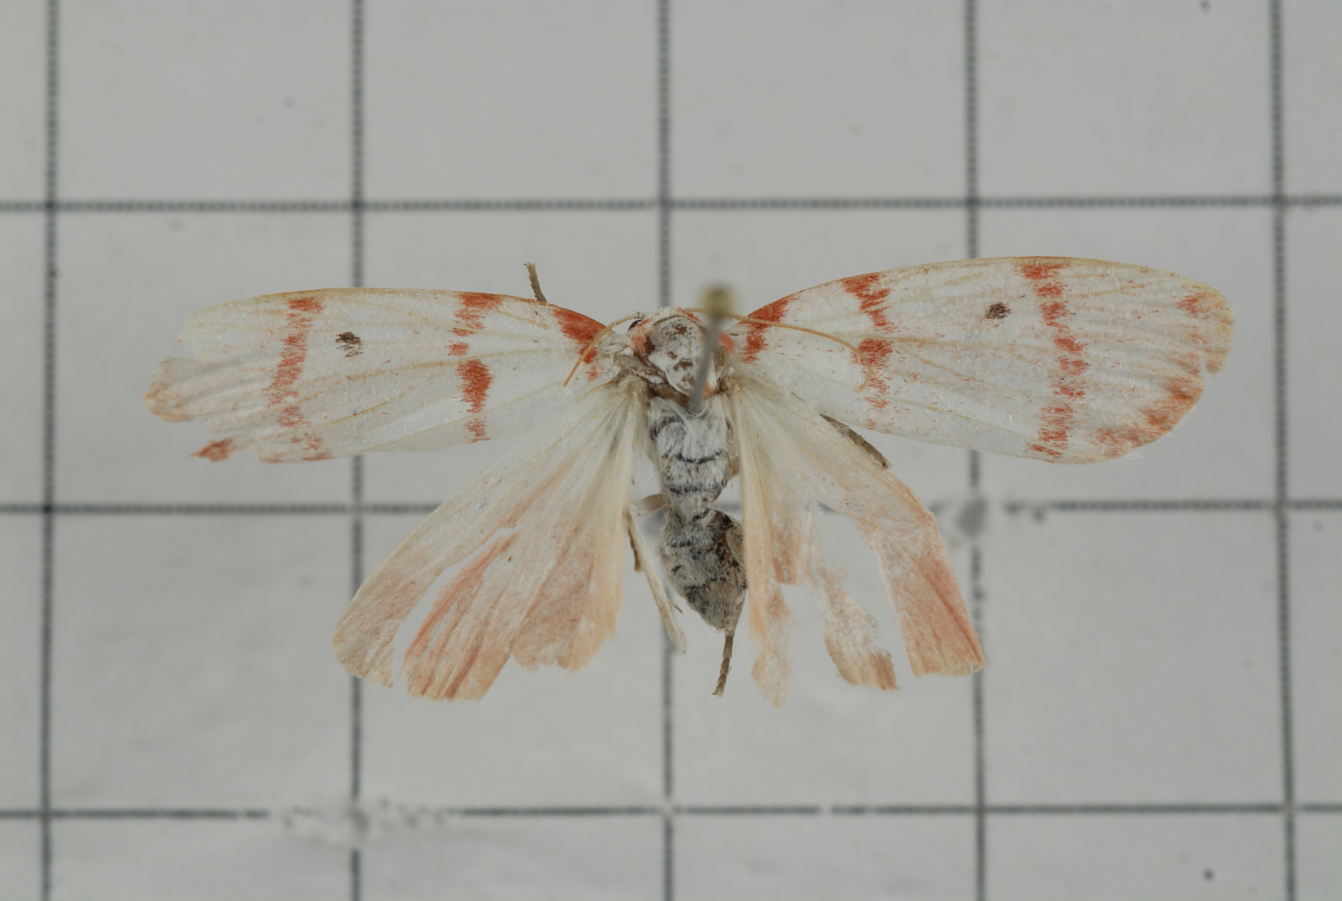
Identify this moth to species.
Cyana hamata hamata
